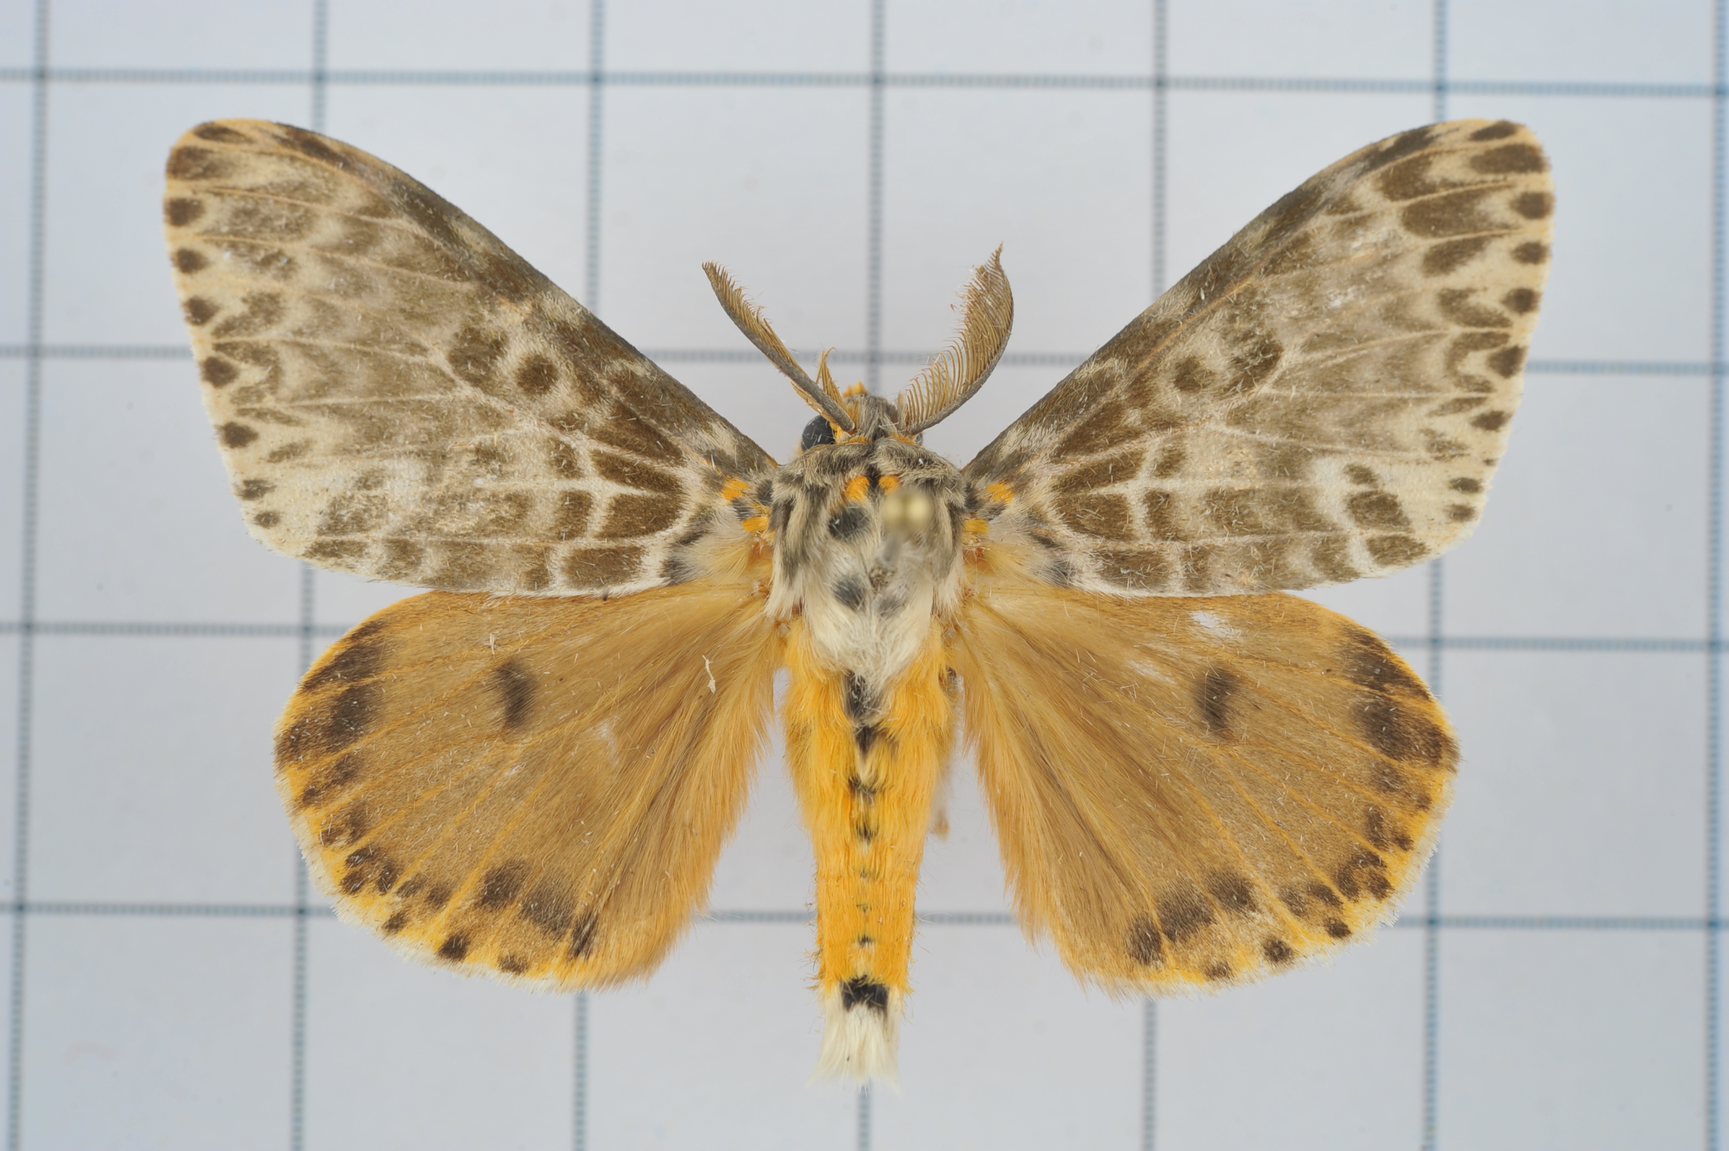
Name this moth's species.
Lymantria mathura subpallida
